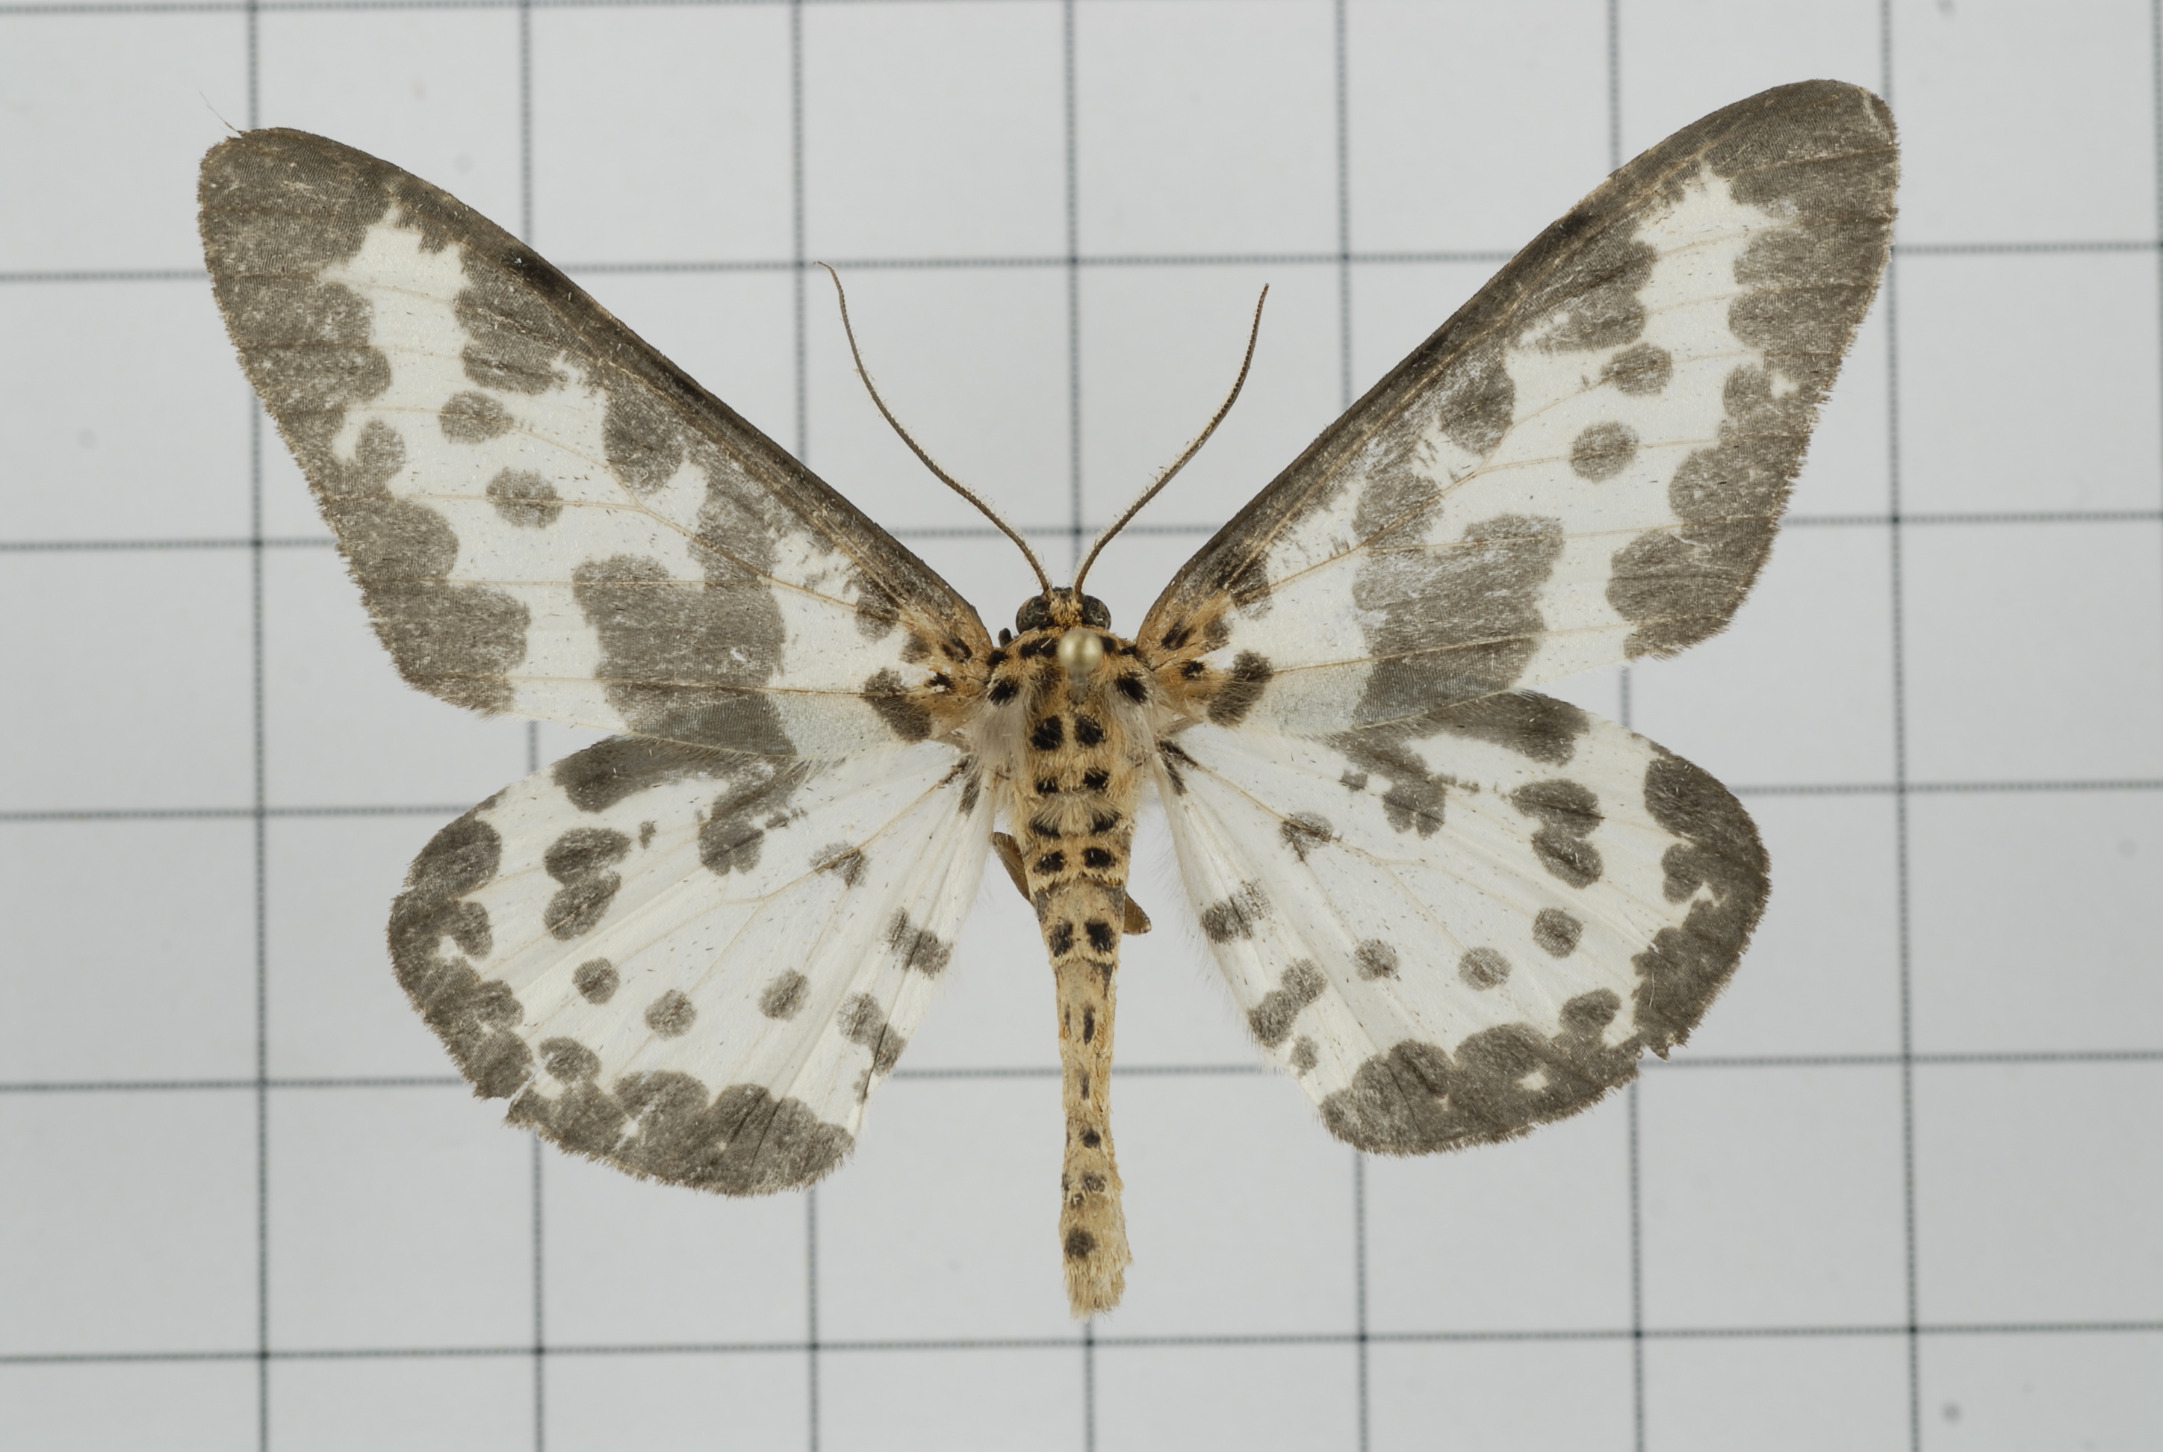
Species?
Percnia longitermen
